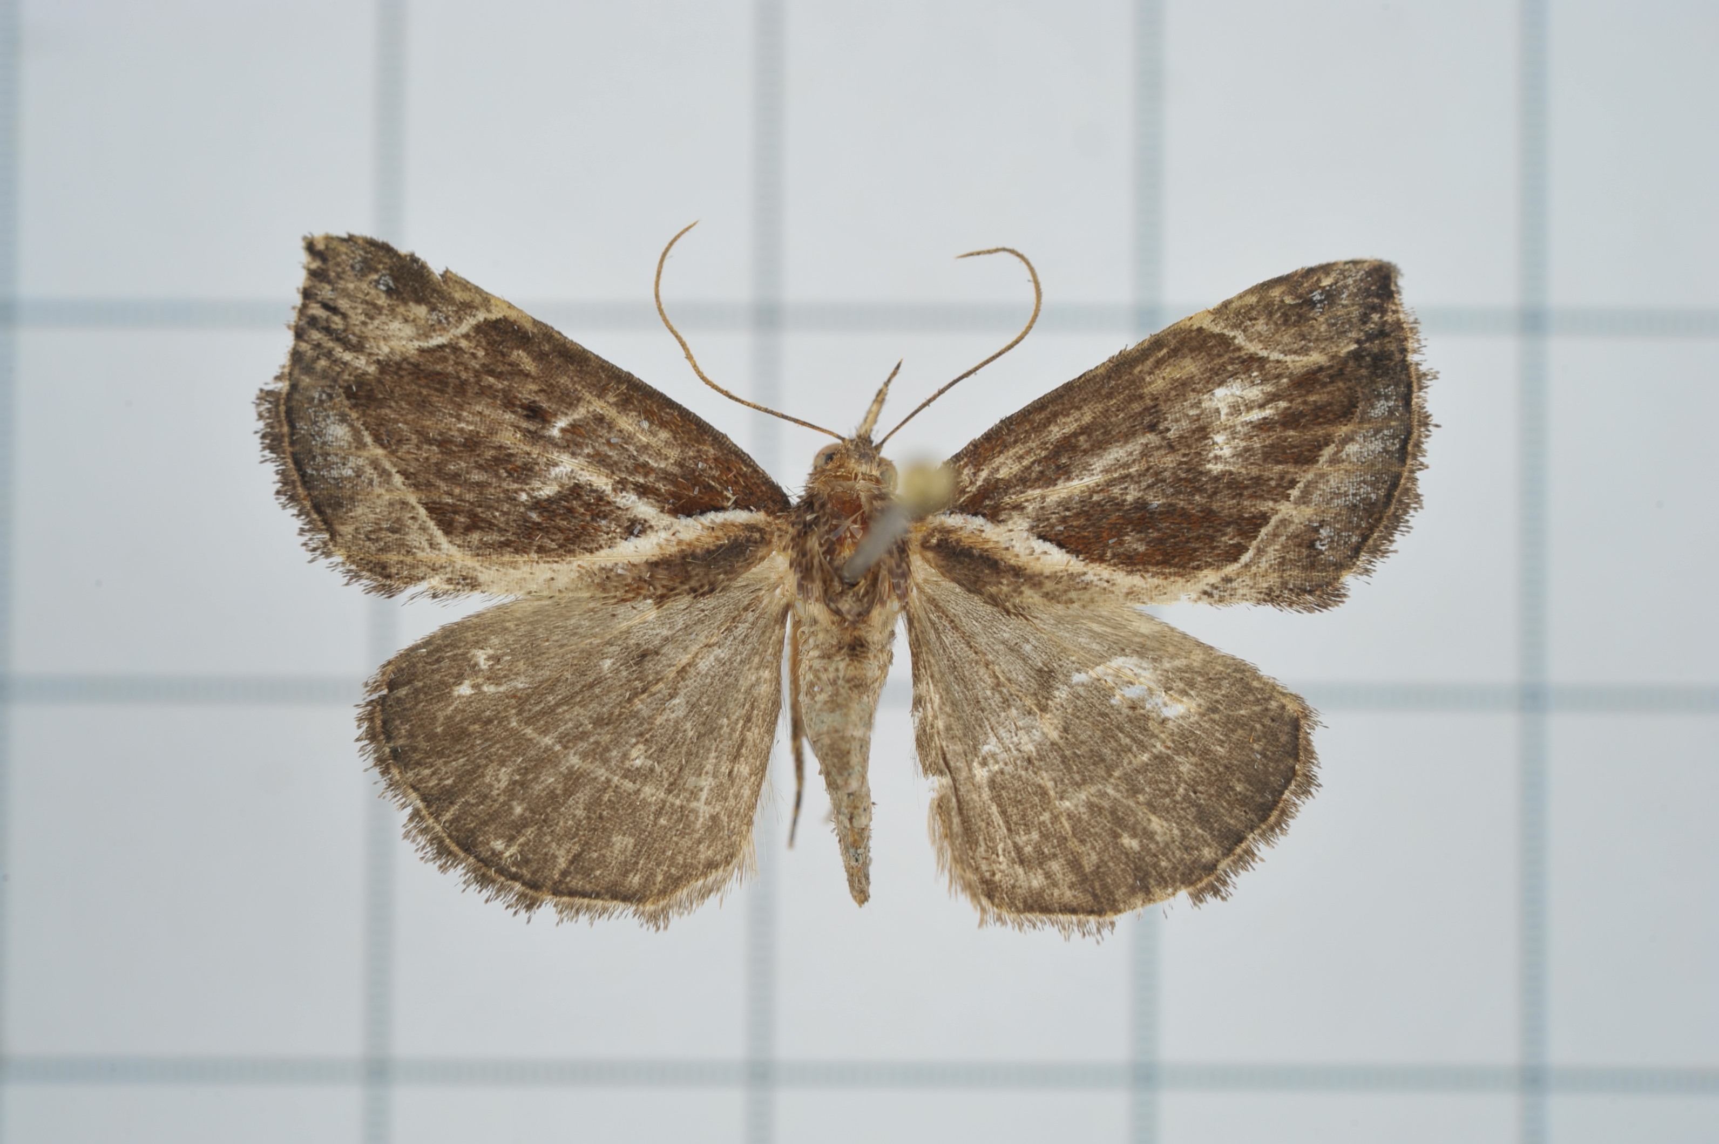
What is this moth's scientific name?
Hypena perspicua
